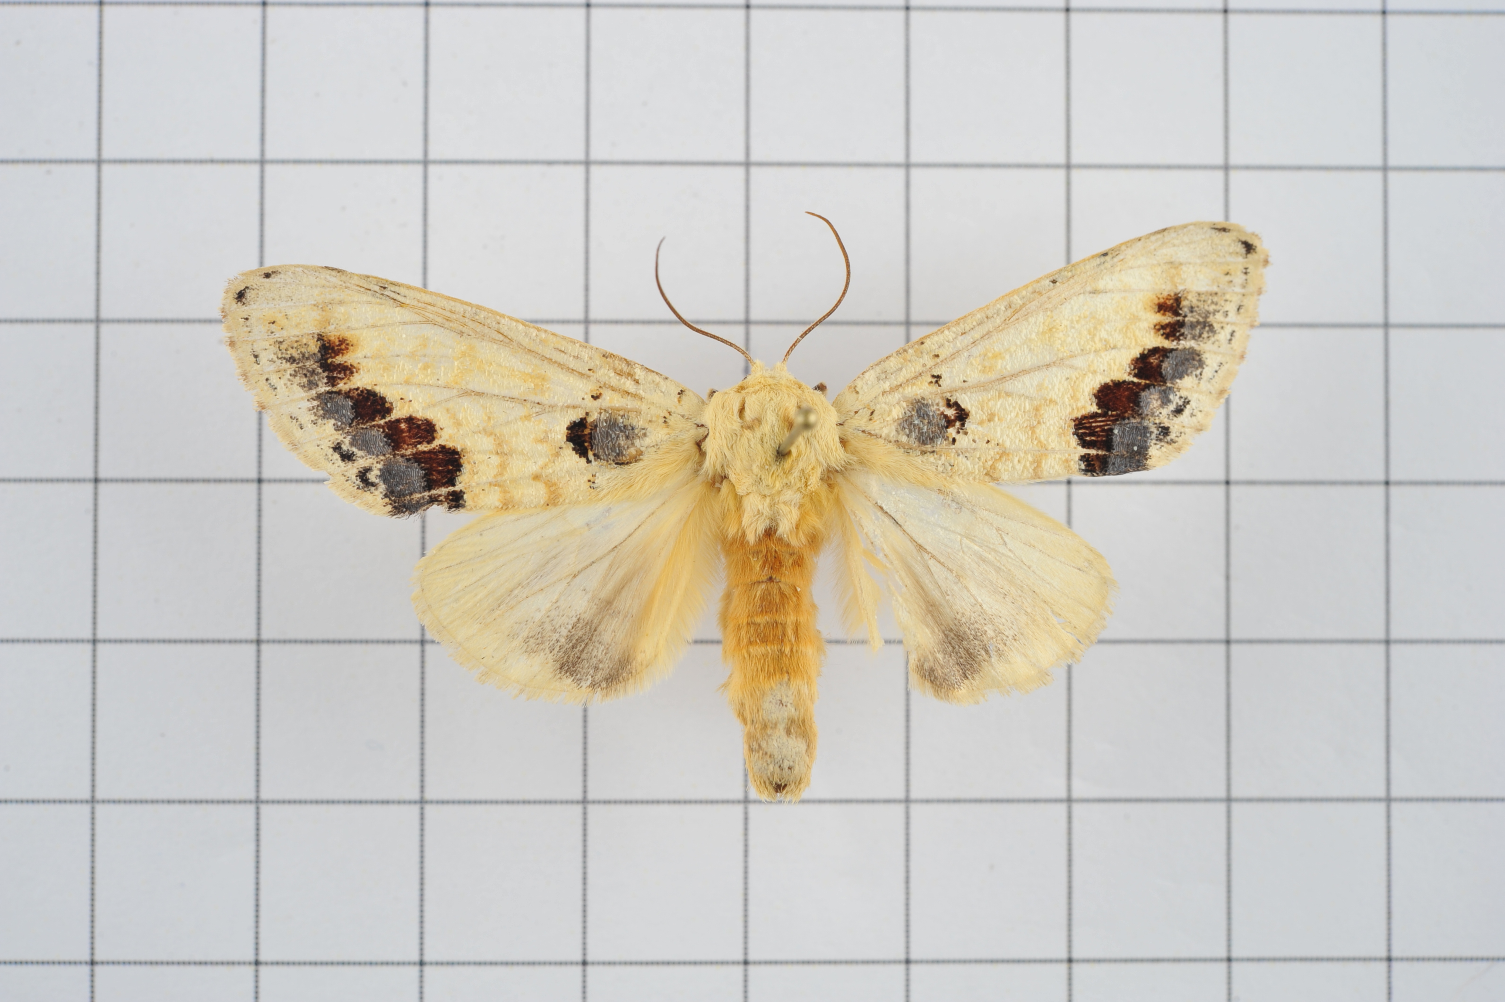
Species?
Phalera flavescens flavescens
